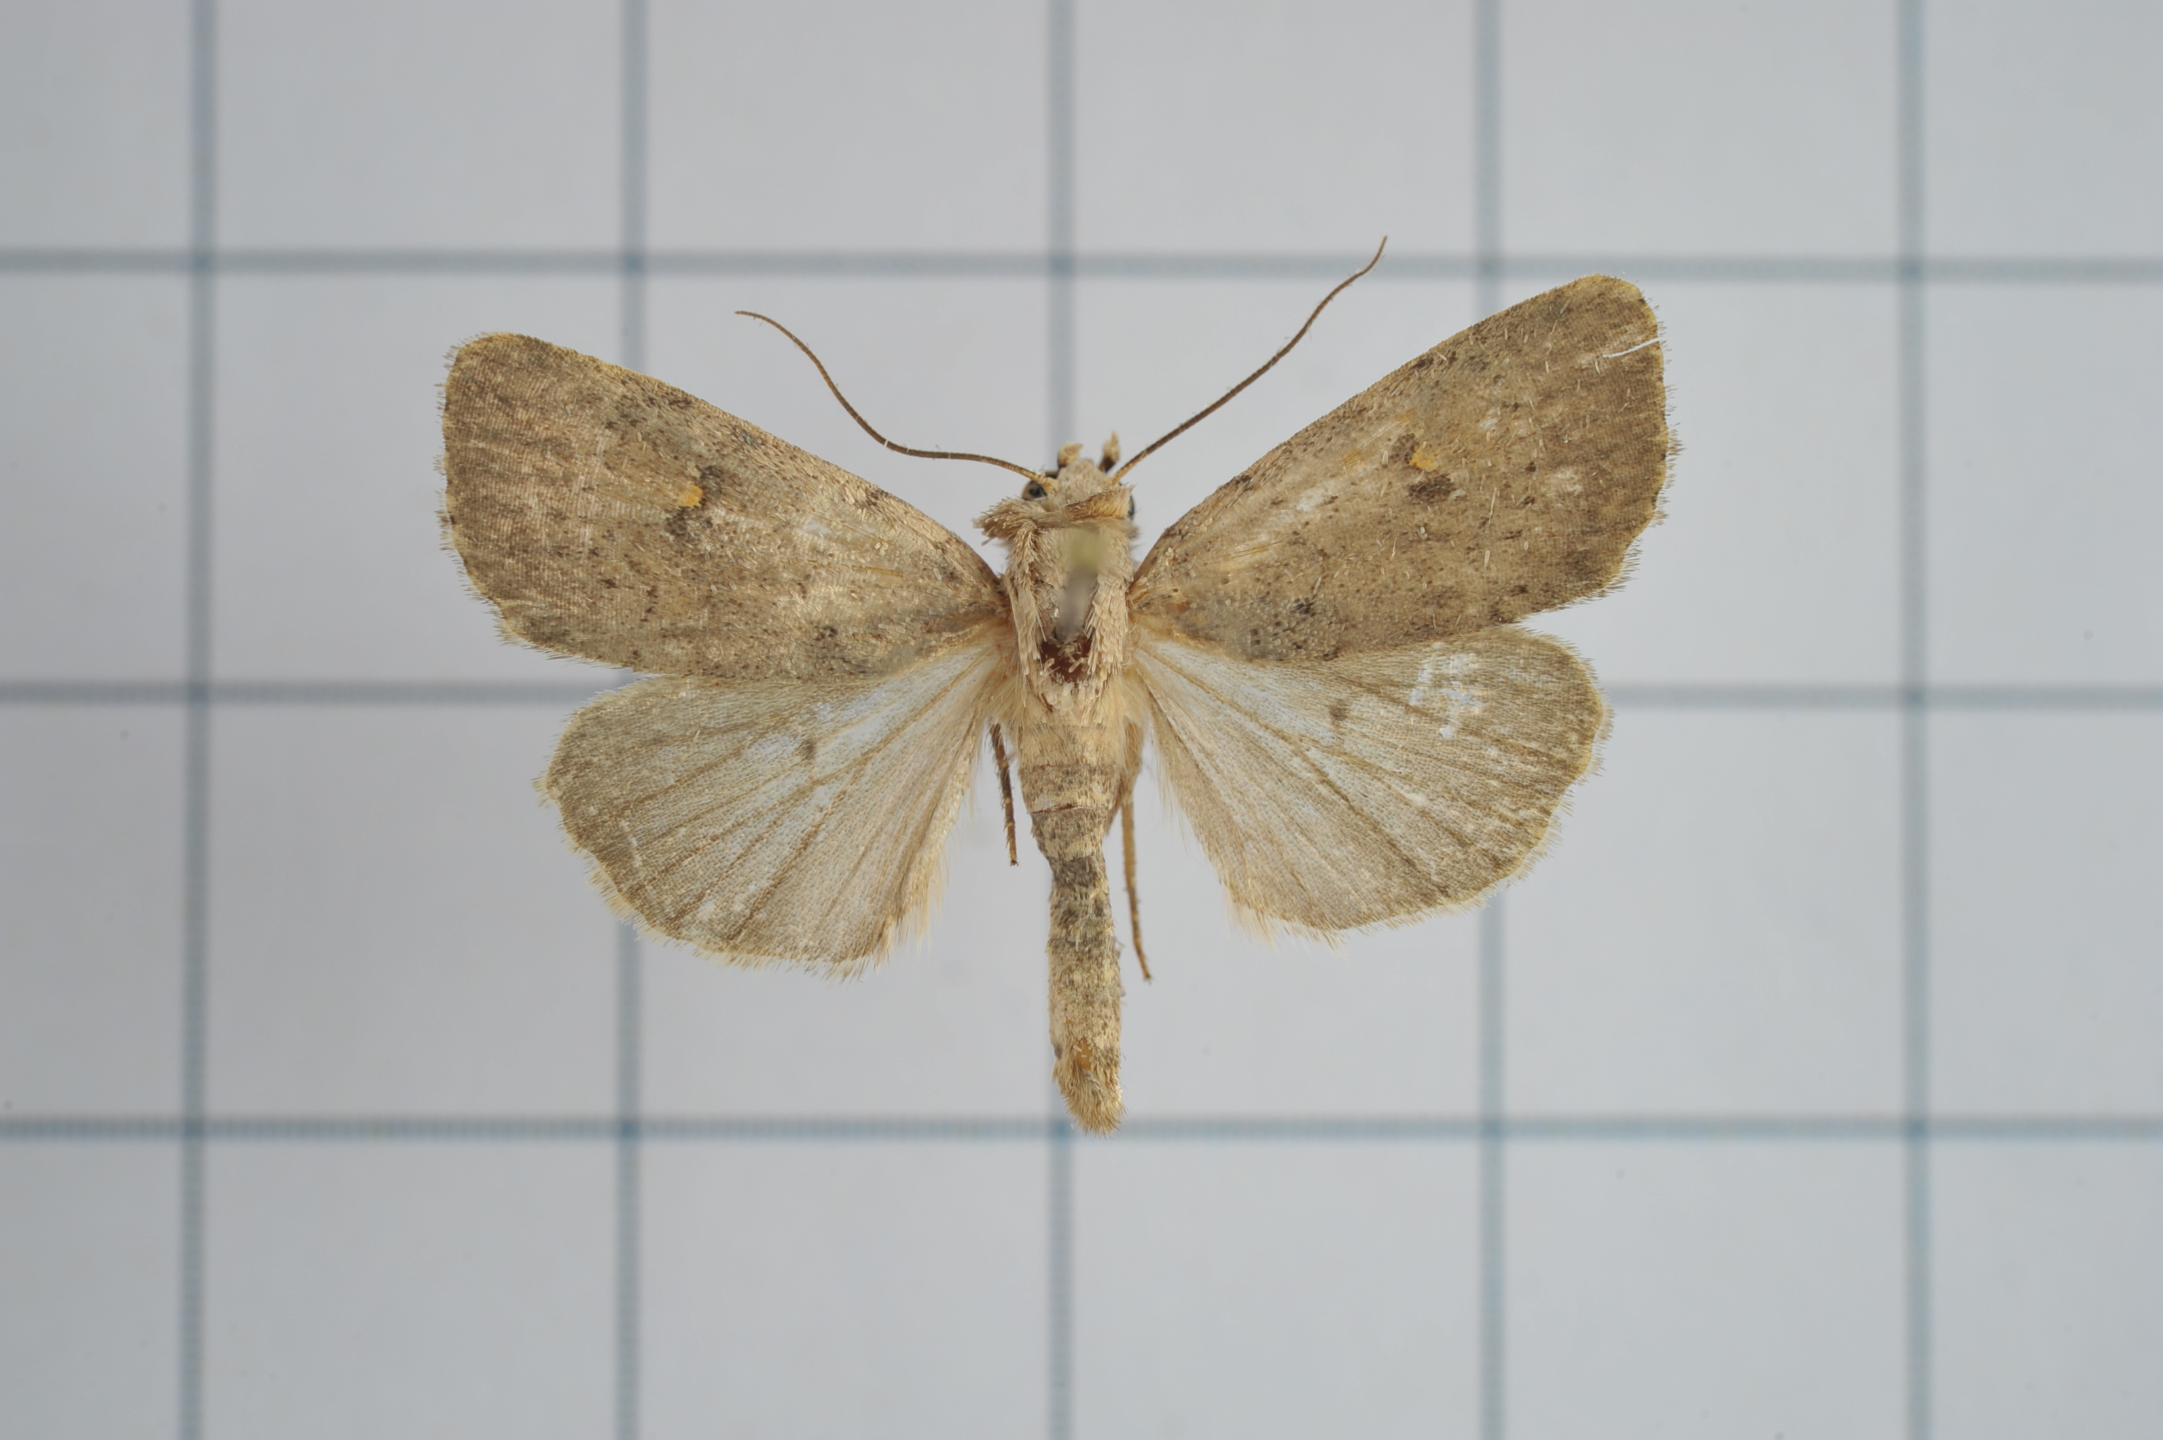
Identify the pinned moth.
Athetis bremusa
